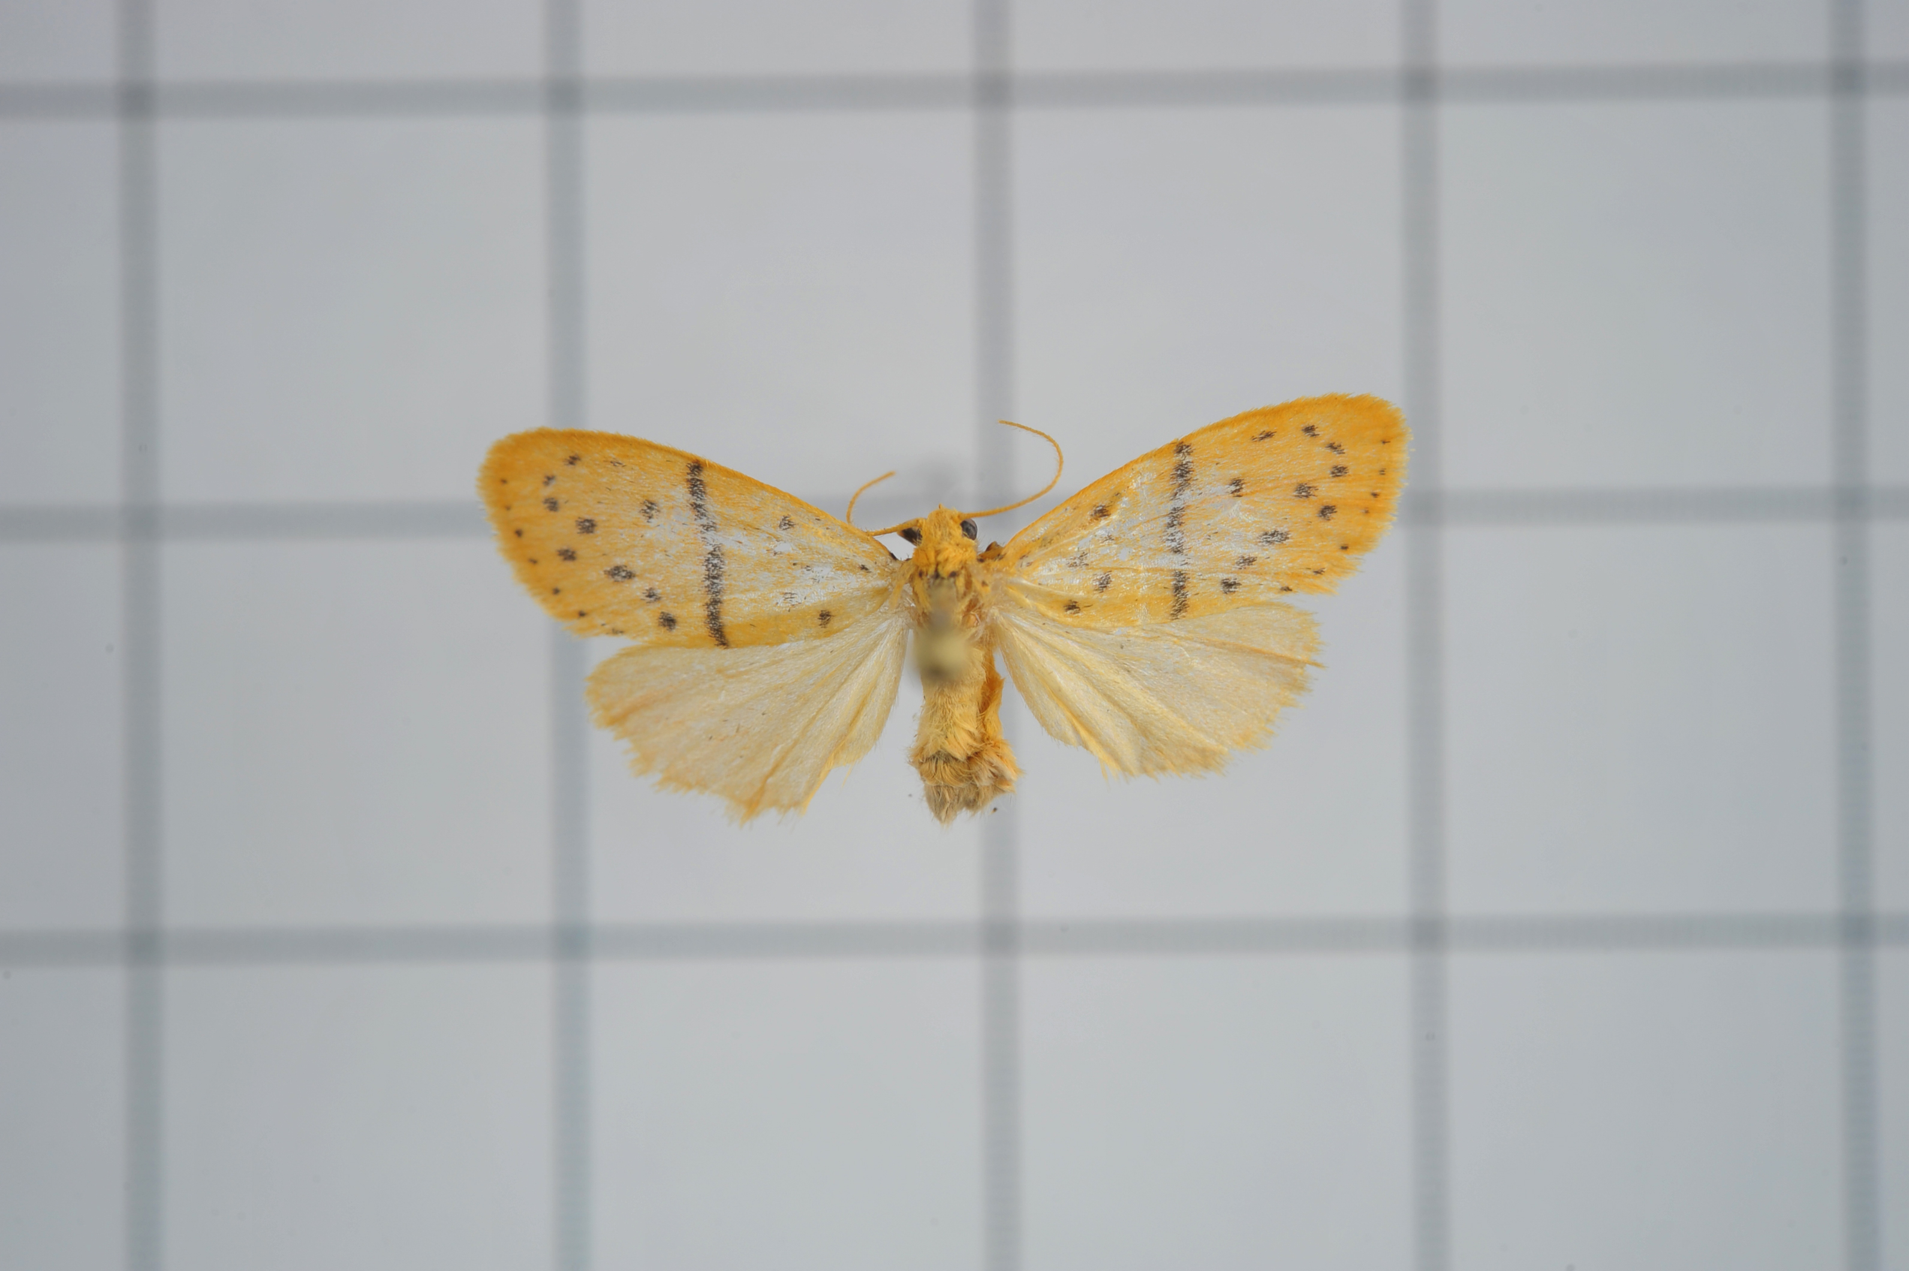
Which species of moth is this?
Miltochrista arcuata
